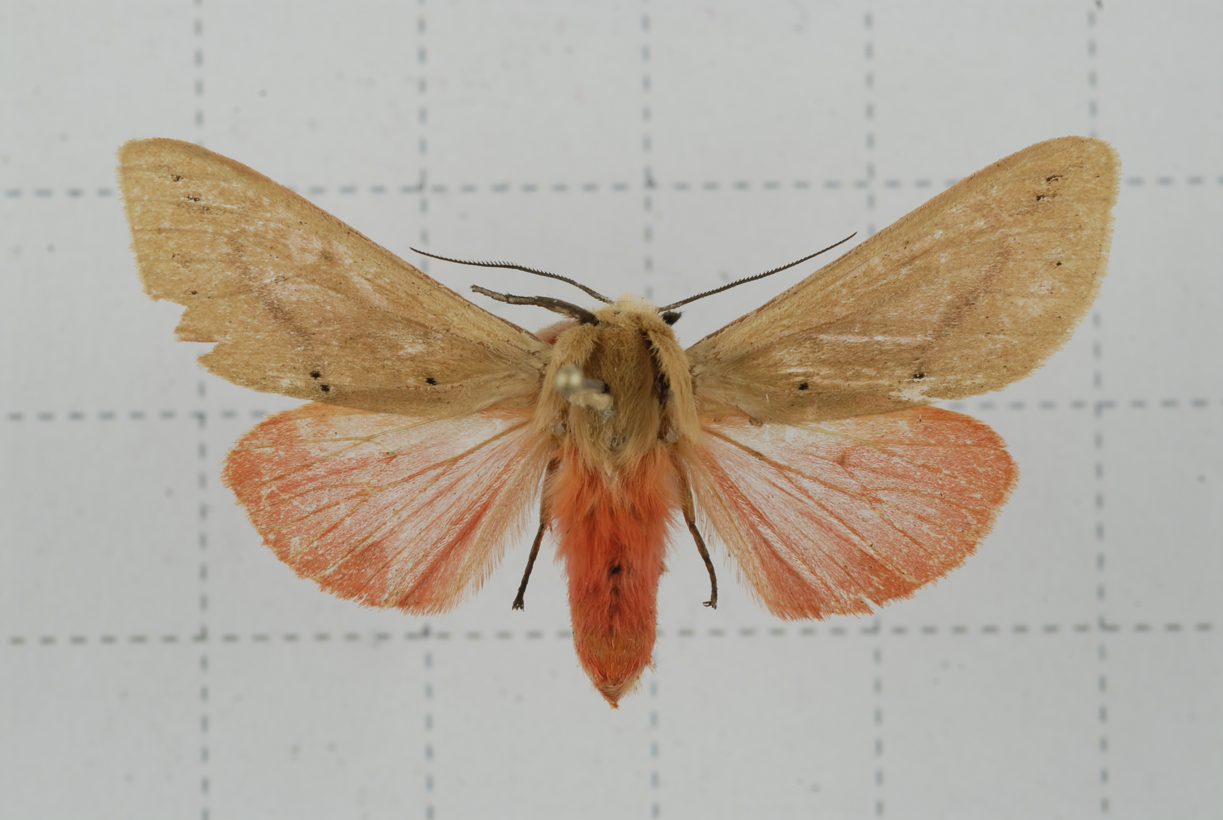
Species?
Spilarctia wilemani
